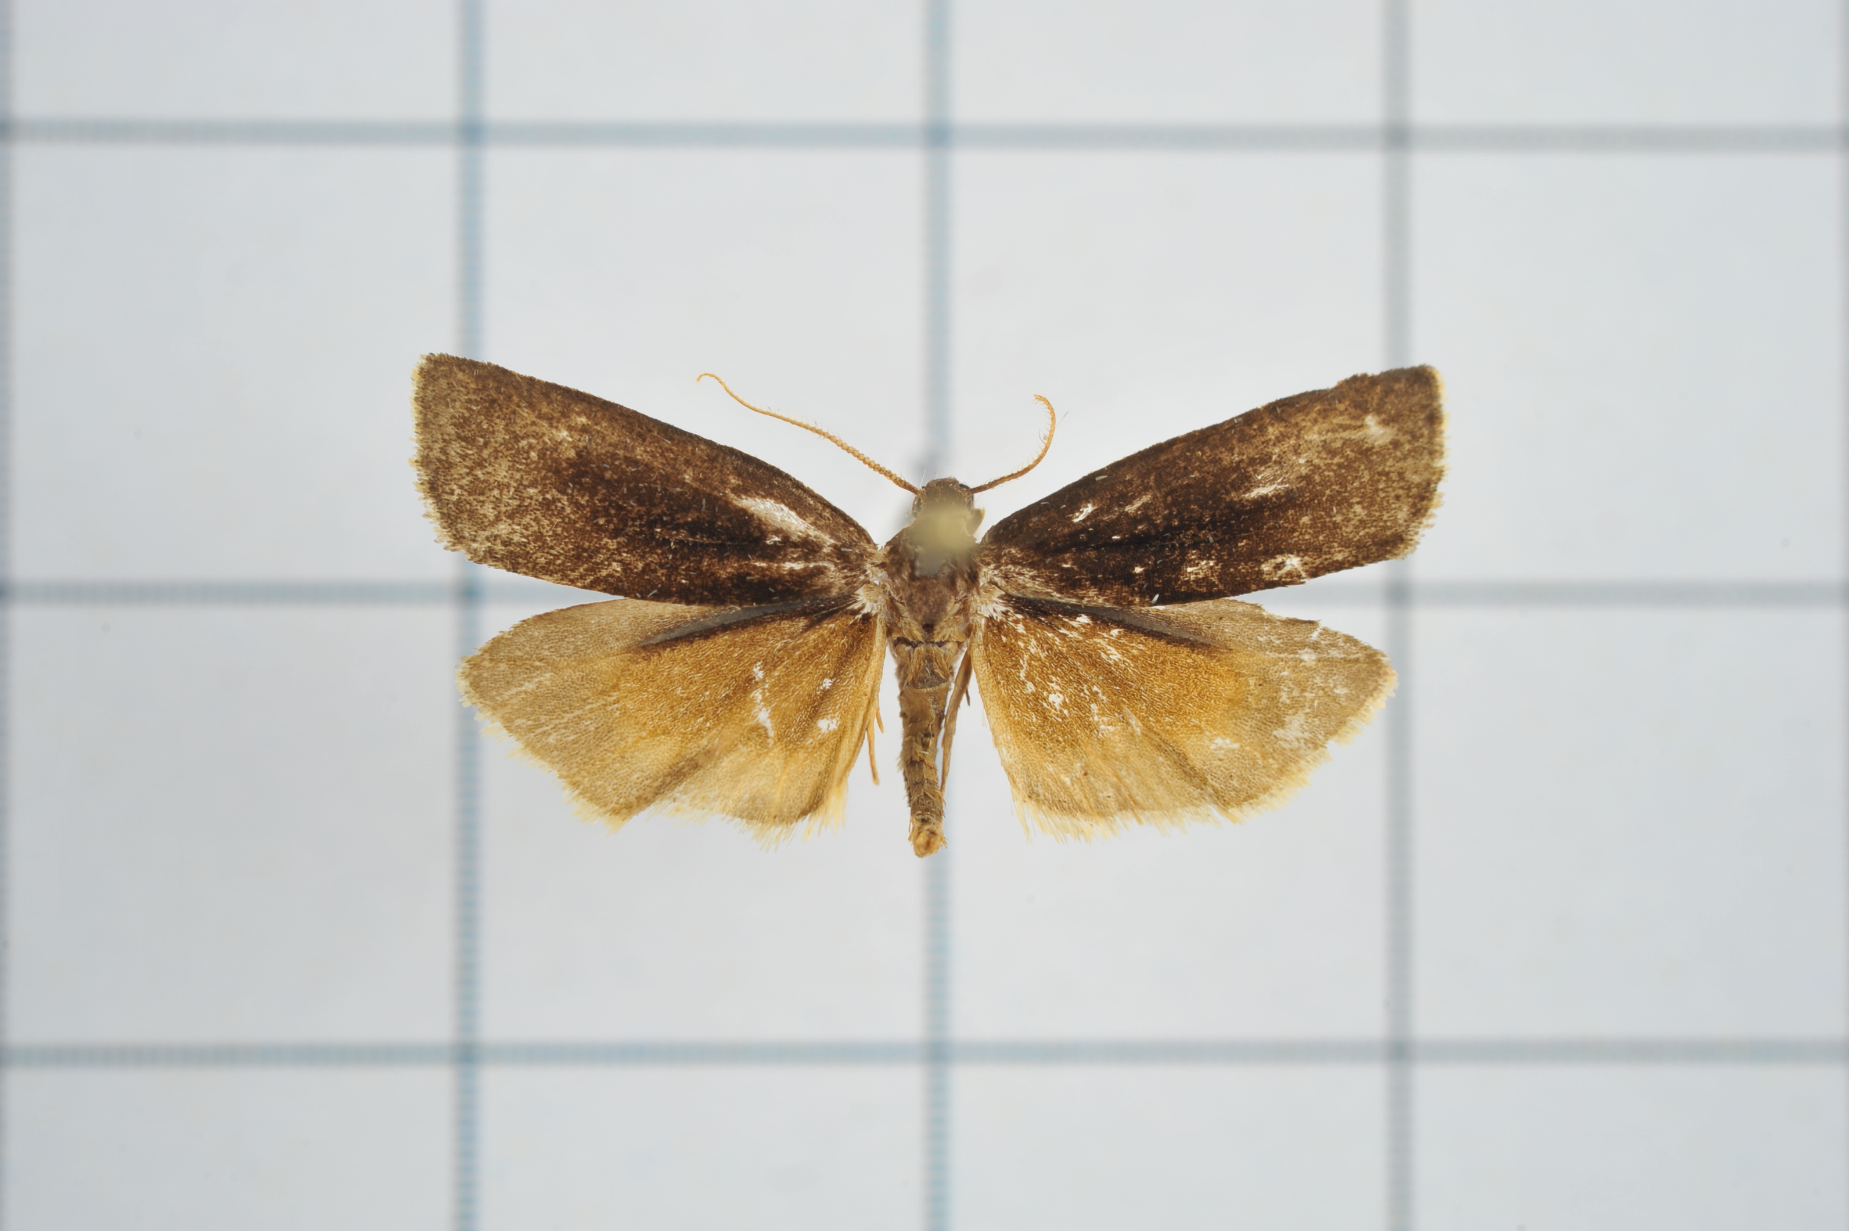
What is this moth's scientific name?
Blavia scoteola
